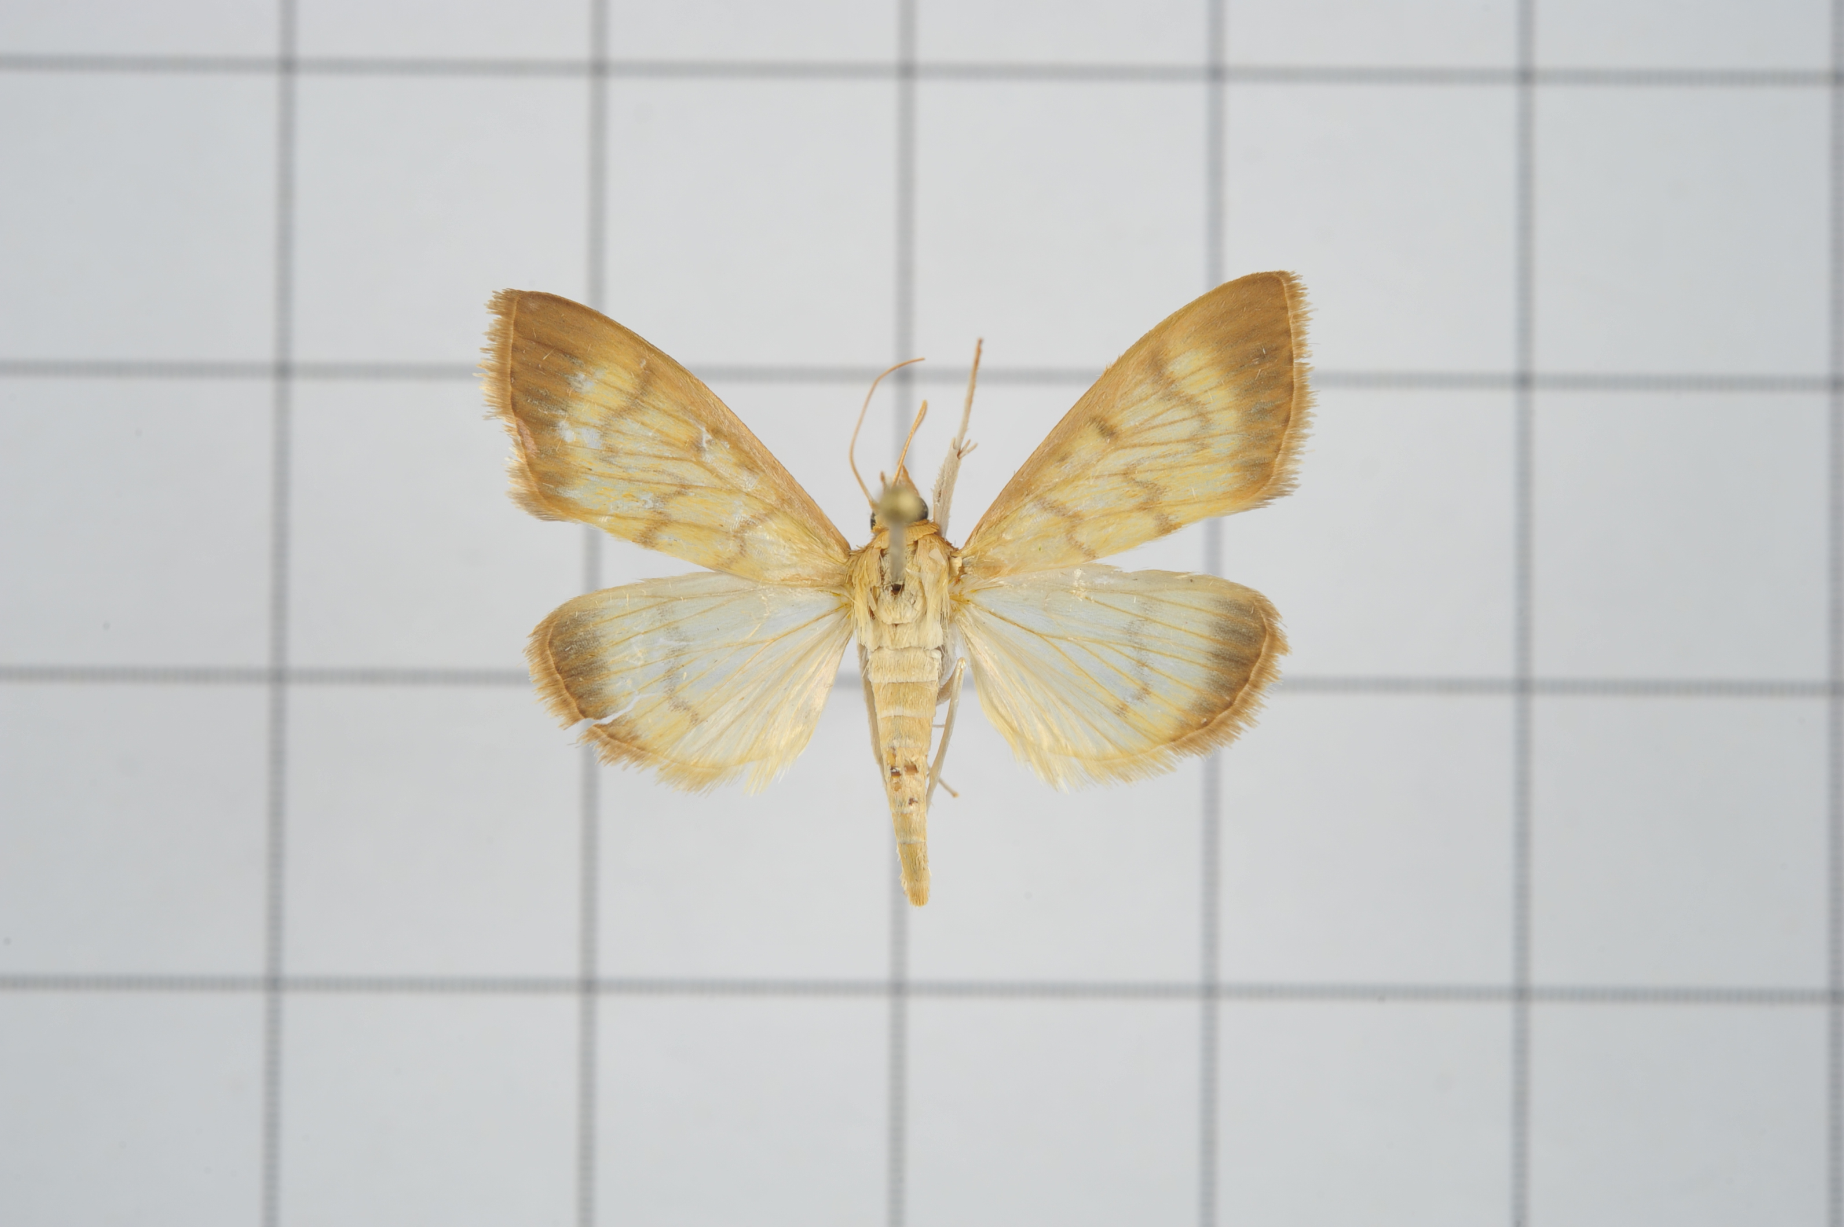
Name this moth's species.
Crypsiptya coclesalis
